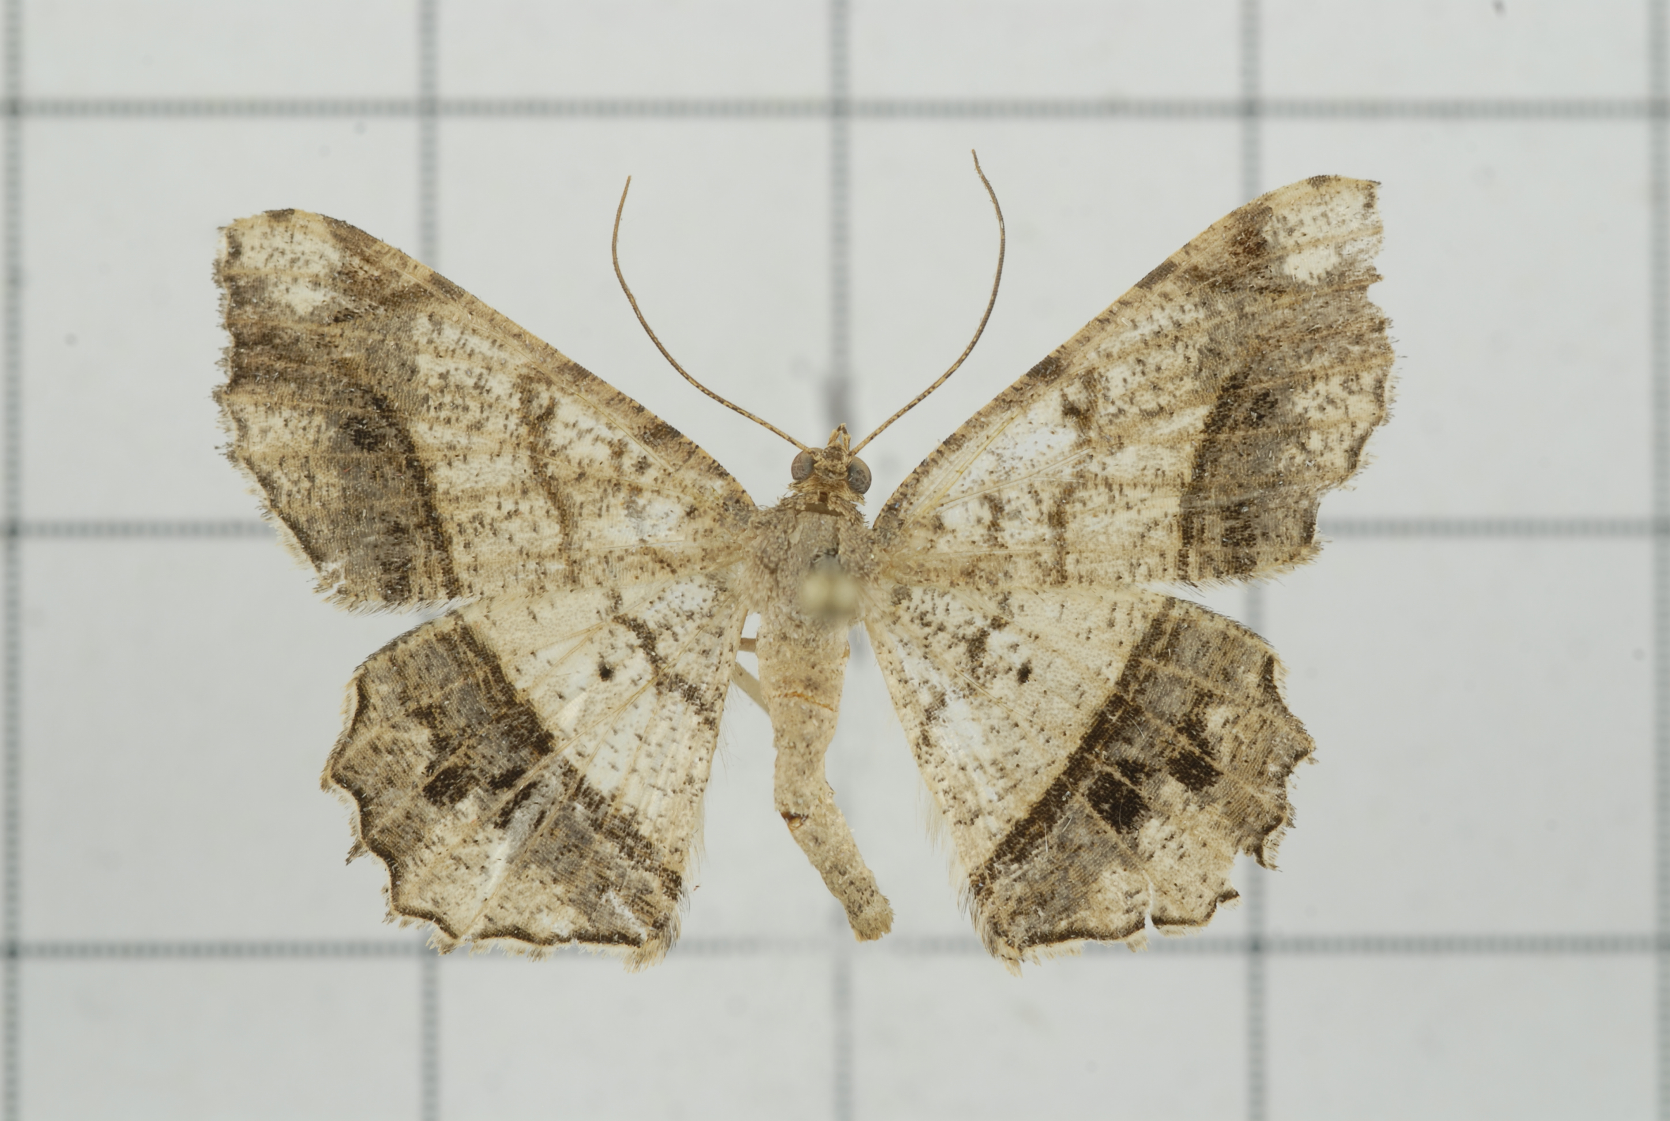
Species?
Chiasmia intermediaria
